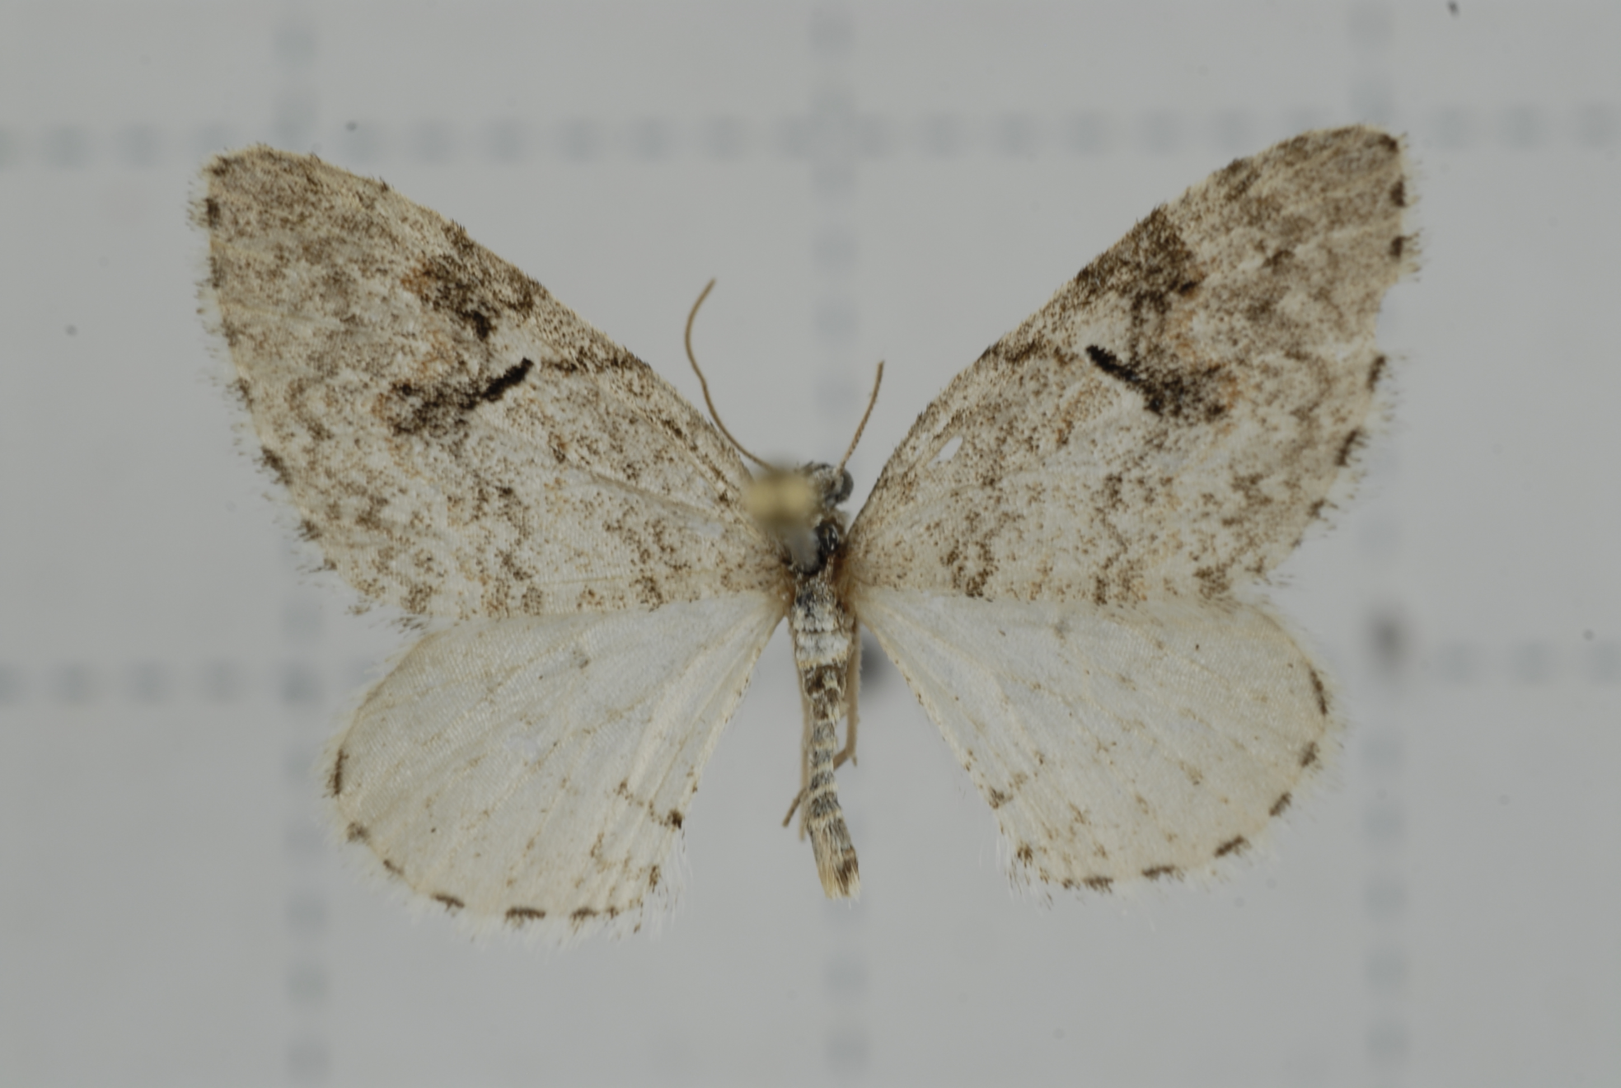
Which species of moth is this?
Venusia megaspilata
